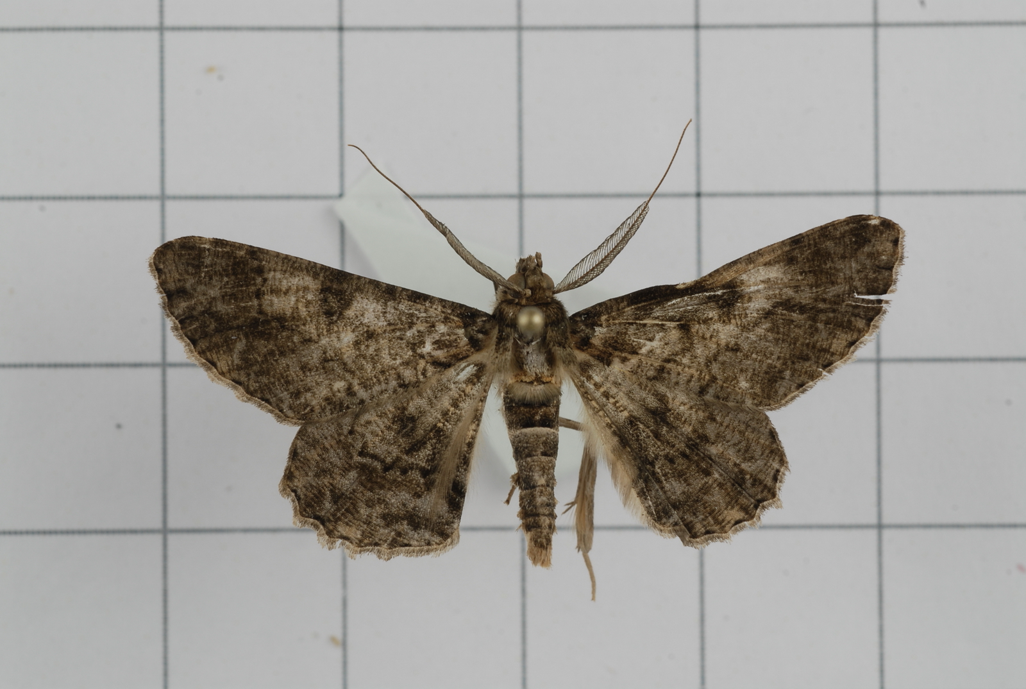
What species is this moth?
Cleora alienaria
